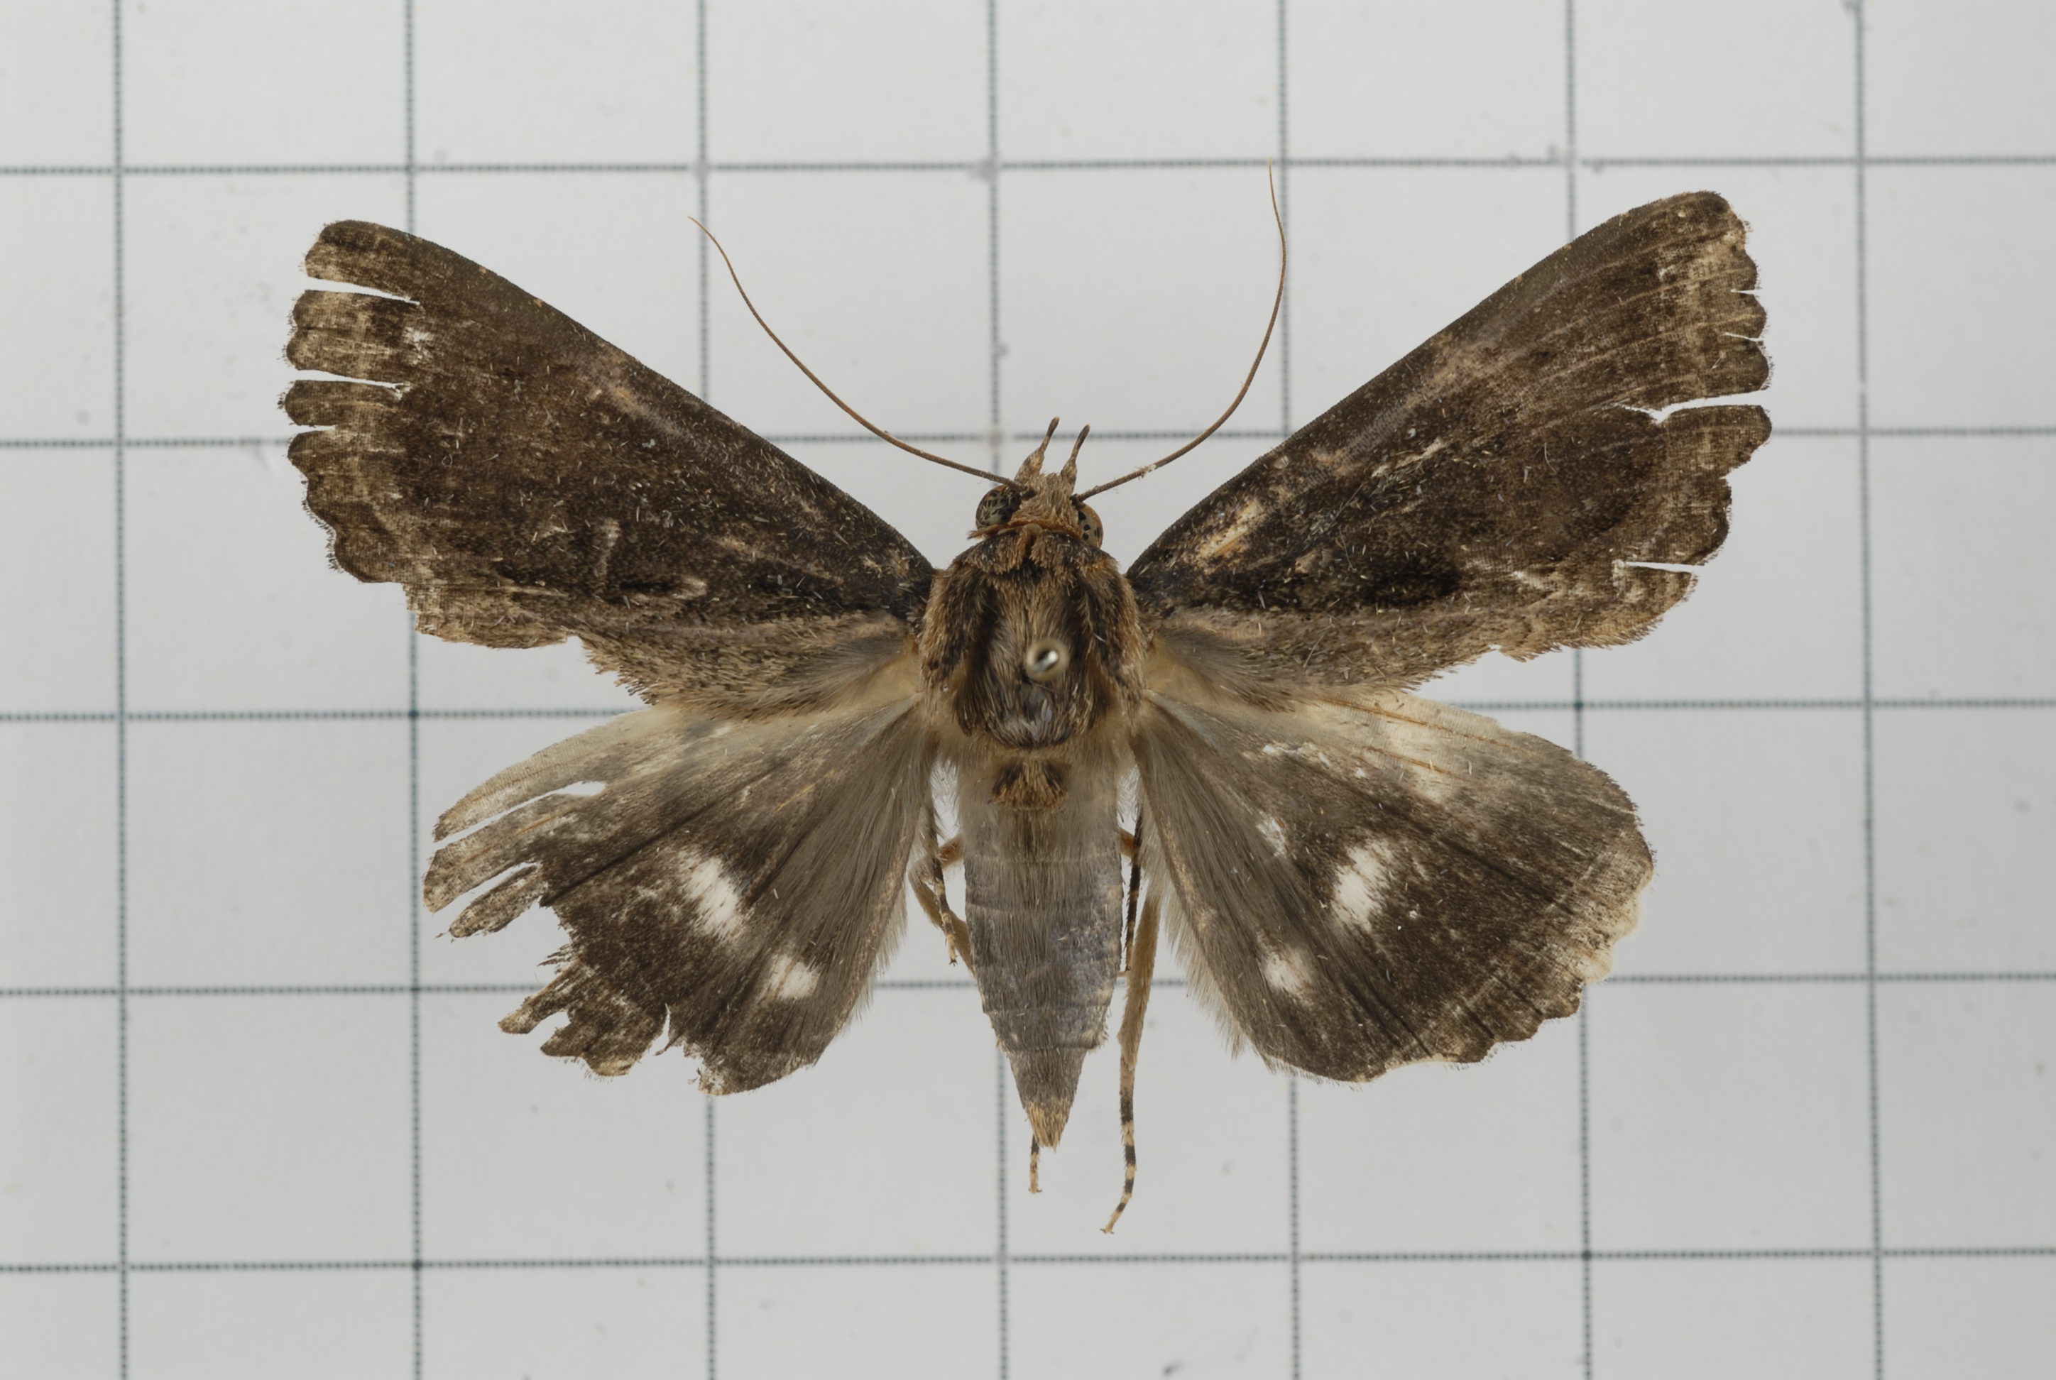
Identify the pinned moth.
Ercheia cyllaria
